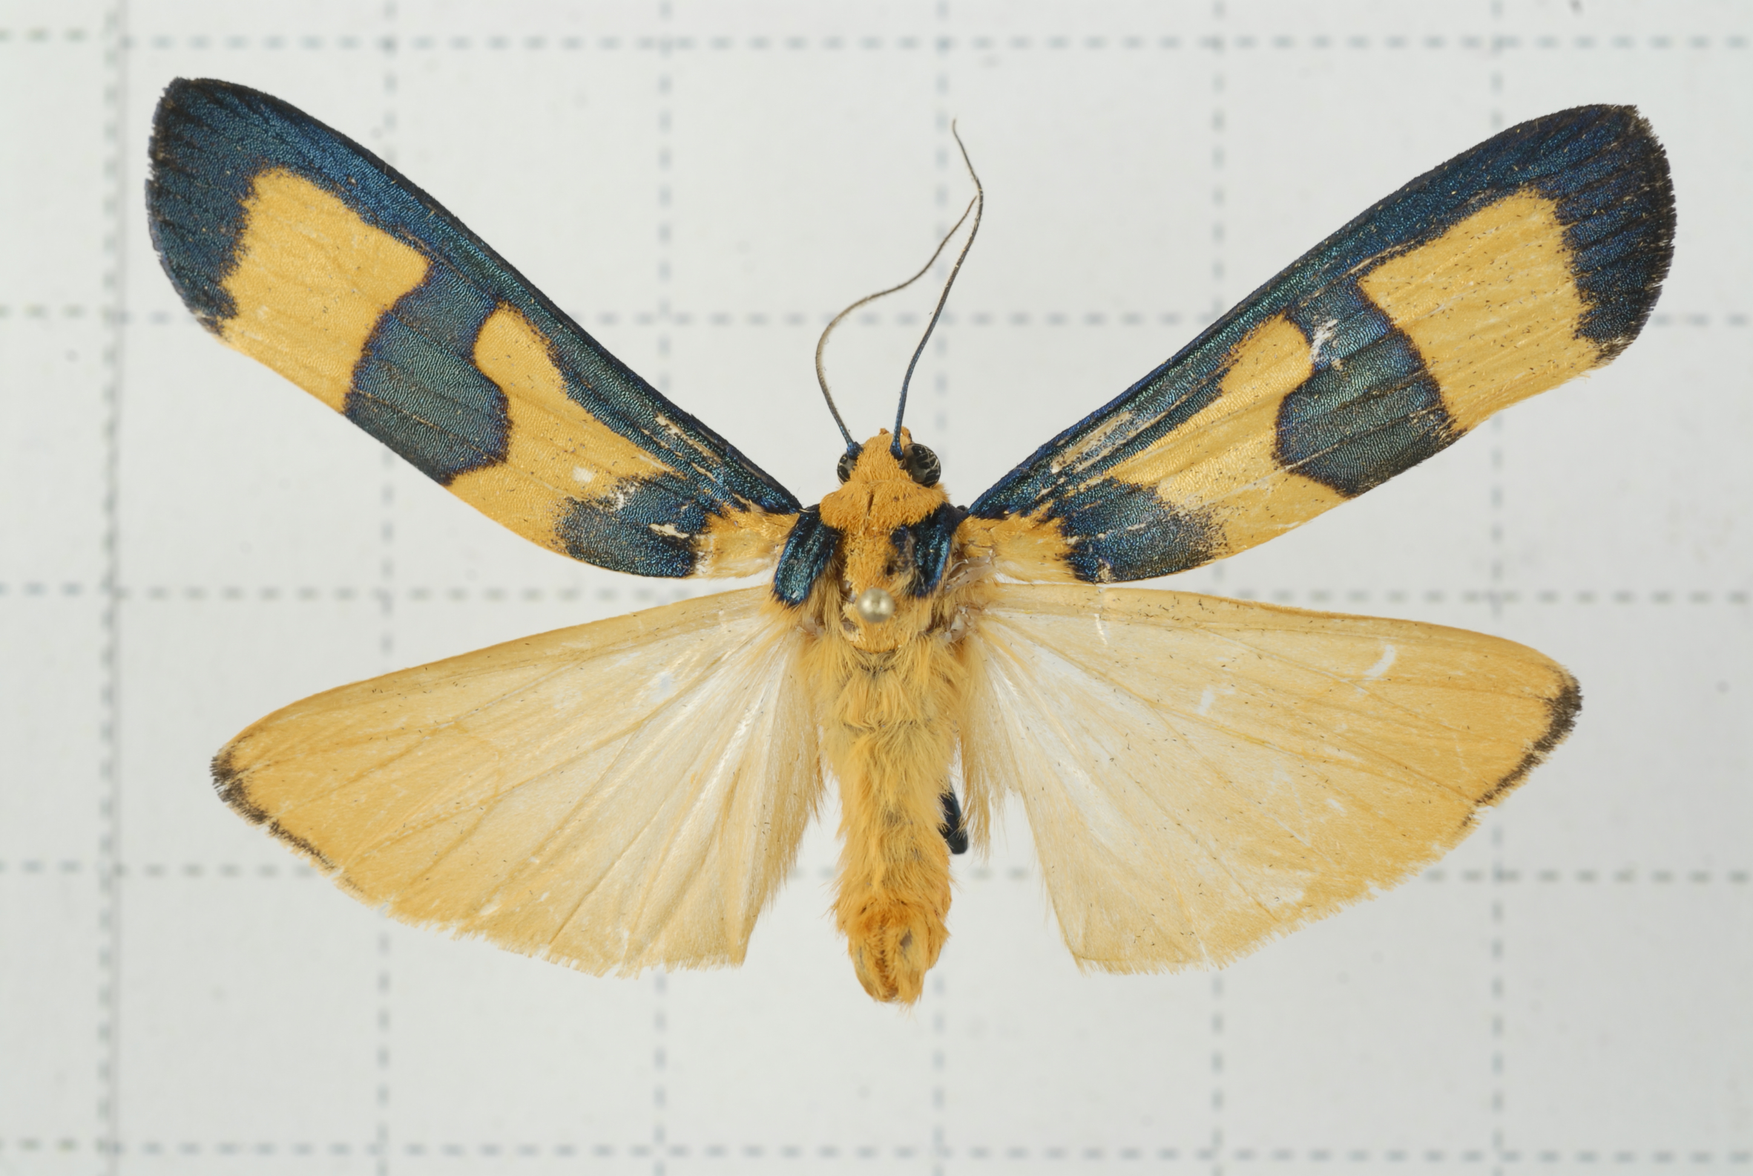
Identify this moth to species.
Chrysaeglia magnifica
